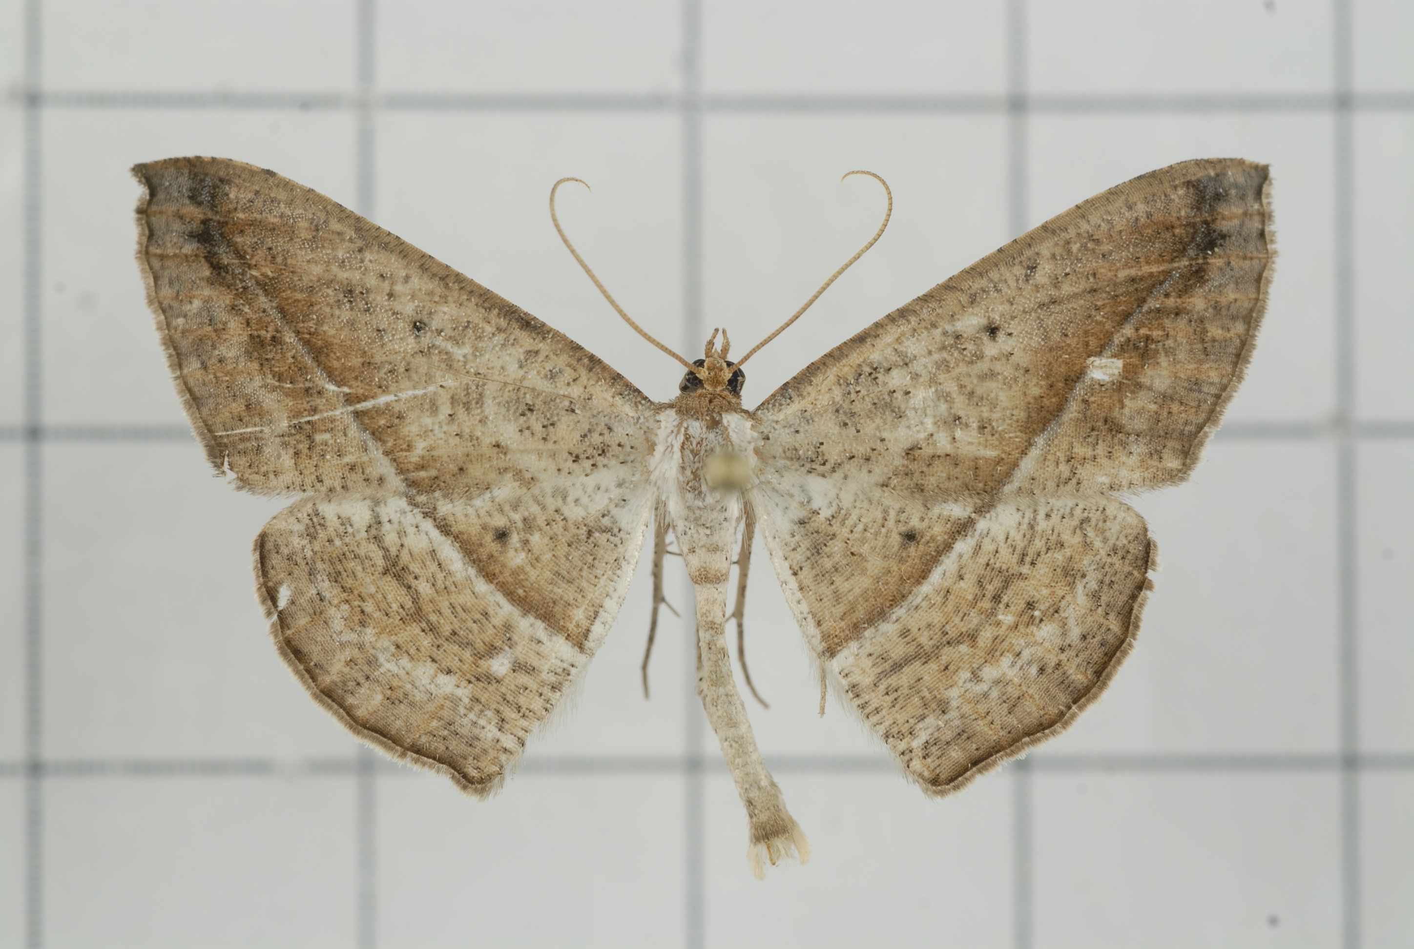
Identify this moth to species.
Nadagara vigaia
